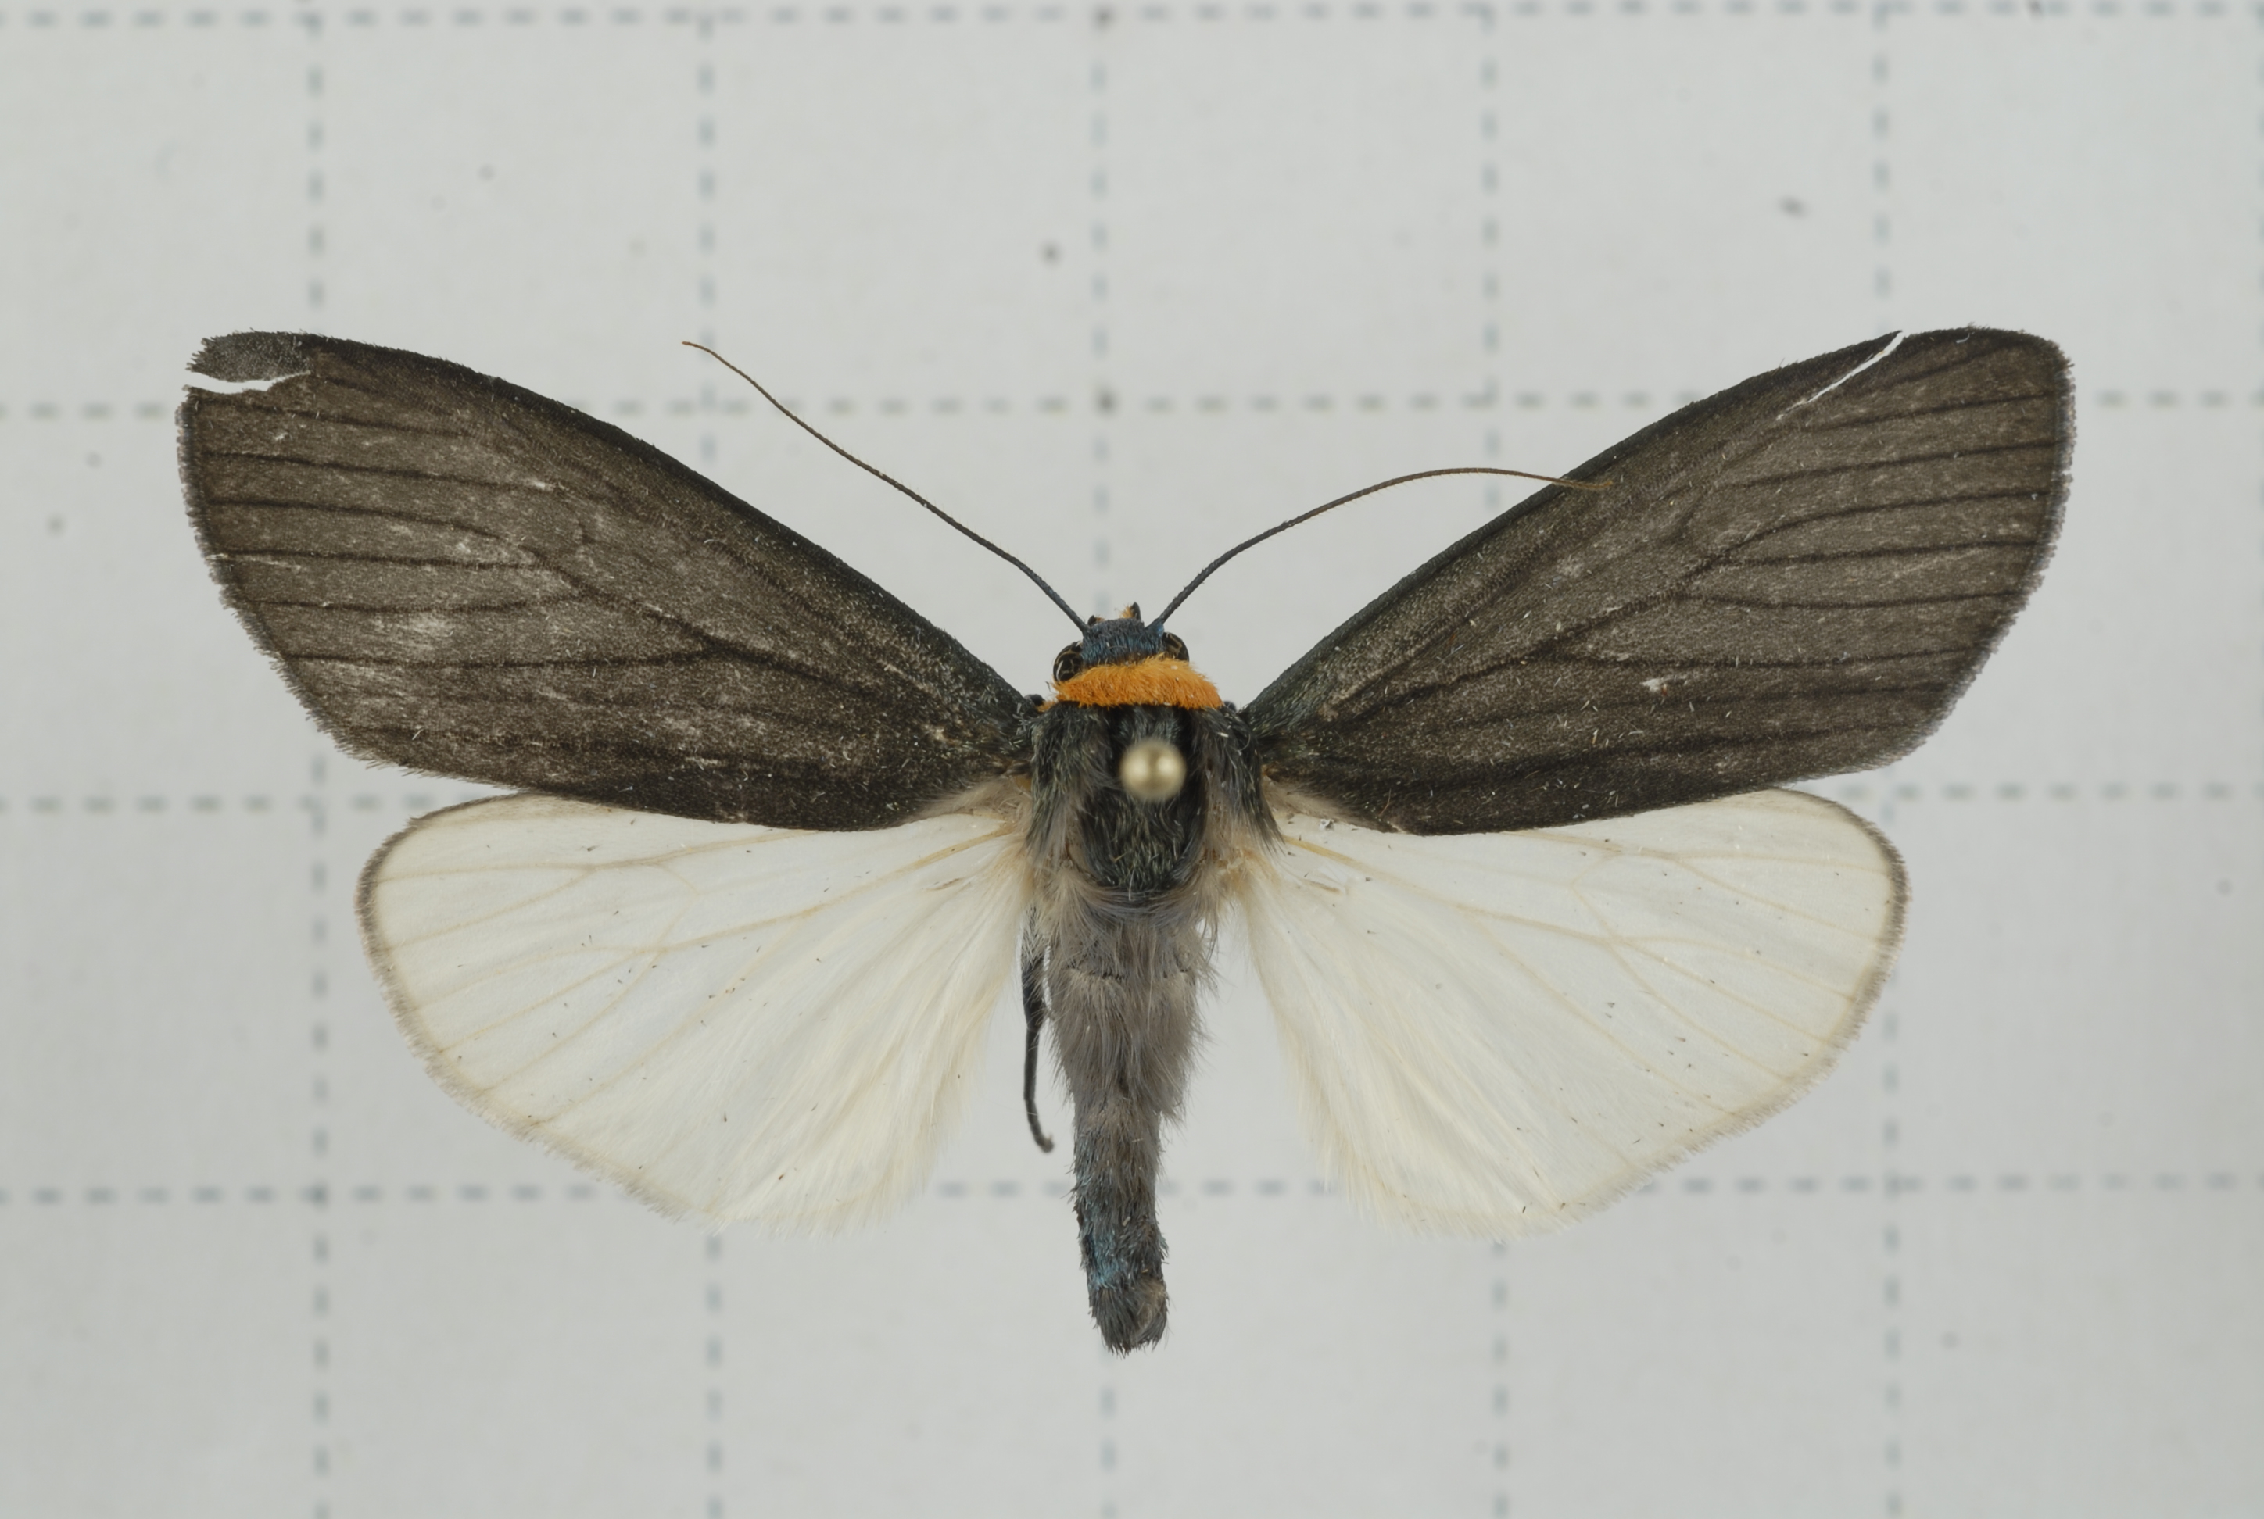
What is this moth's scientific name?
Paraona staudingeri formosana
